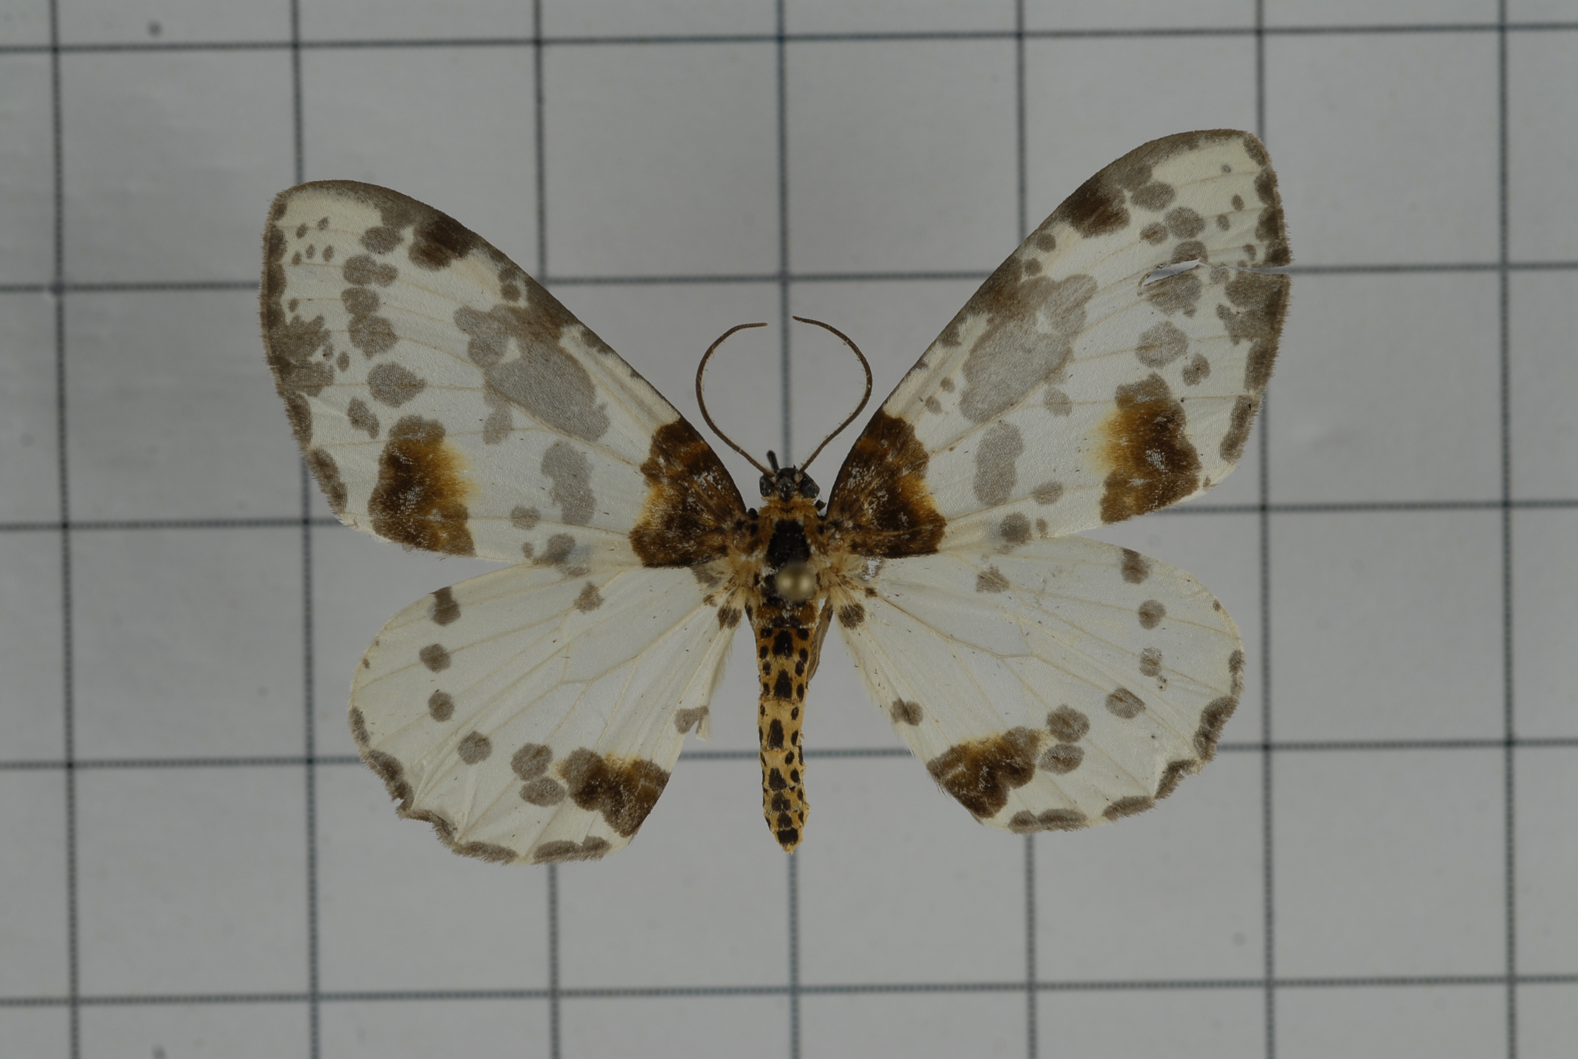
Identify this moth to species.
Abraxas adilluminata
